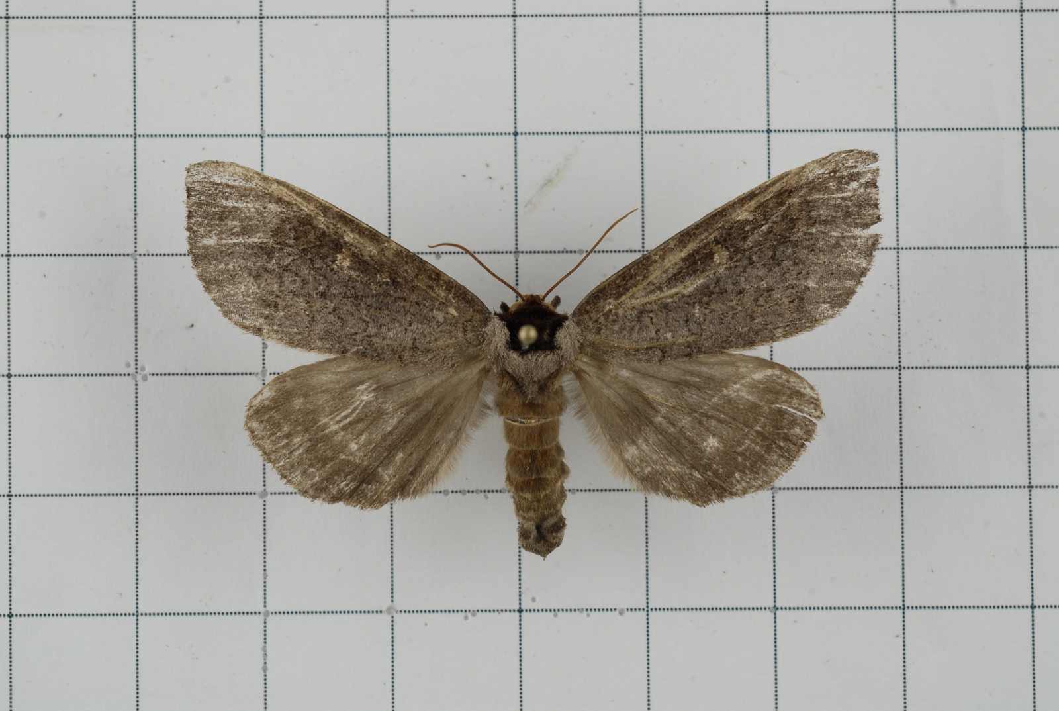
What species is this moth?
Phalera obscura
